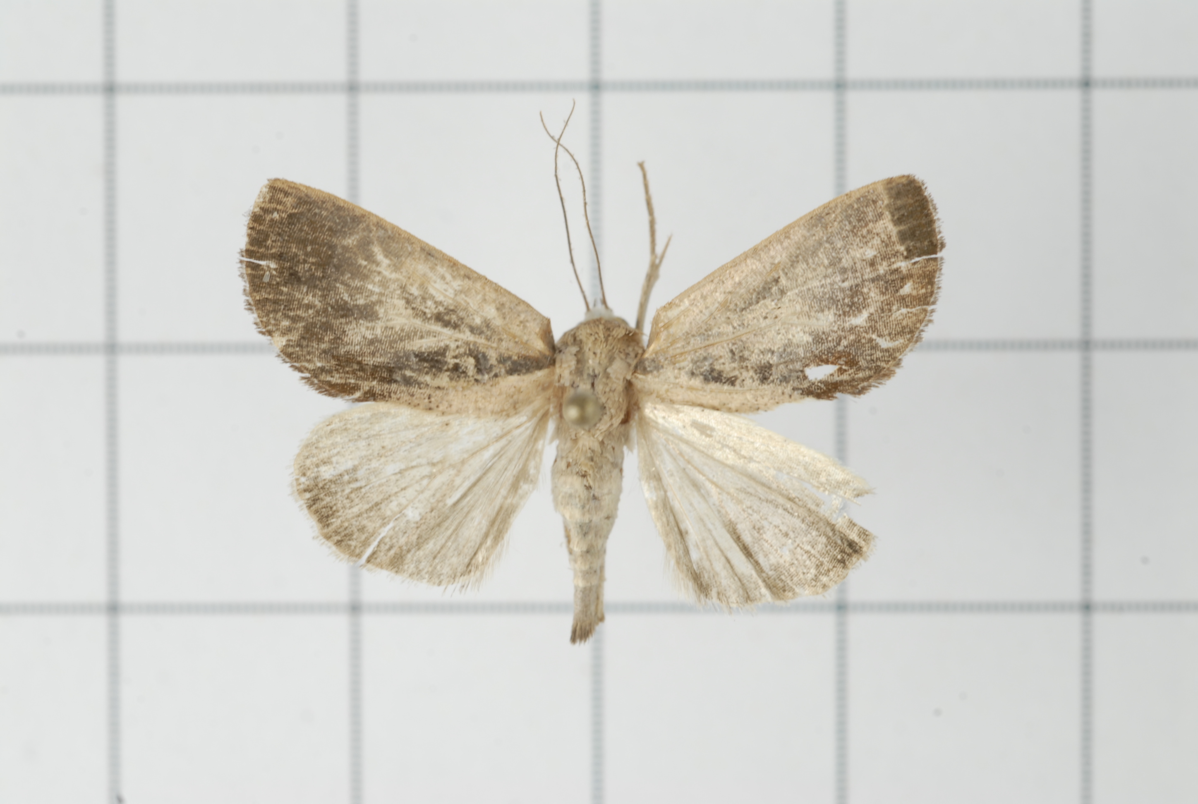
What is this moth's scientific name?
Westermannia elliptica elliptica
